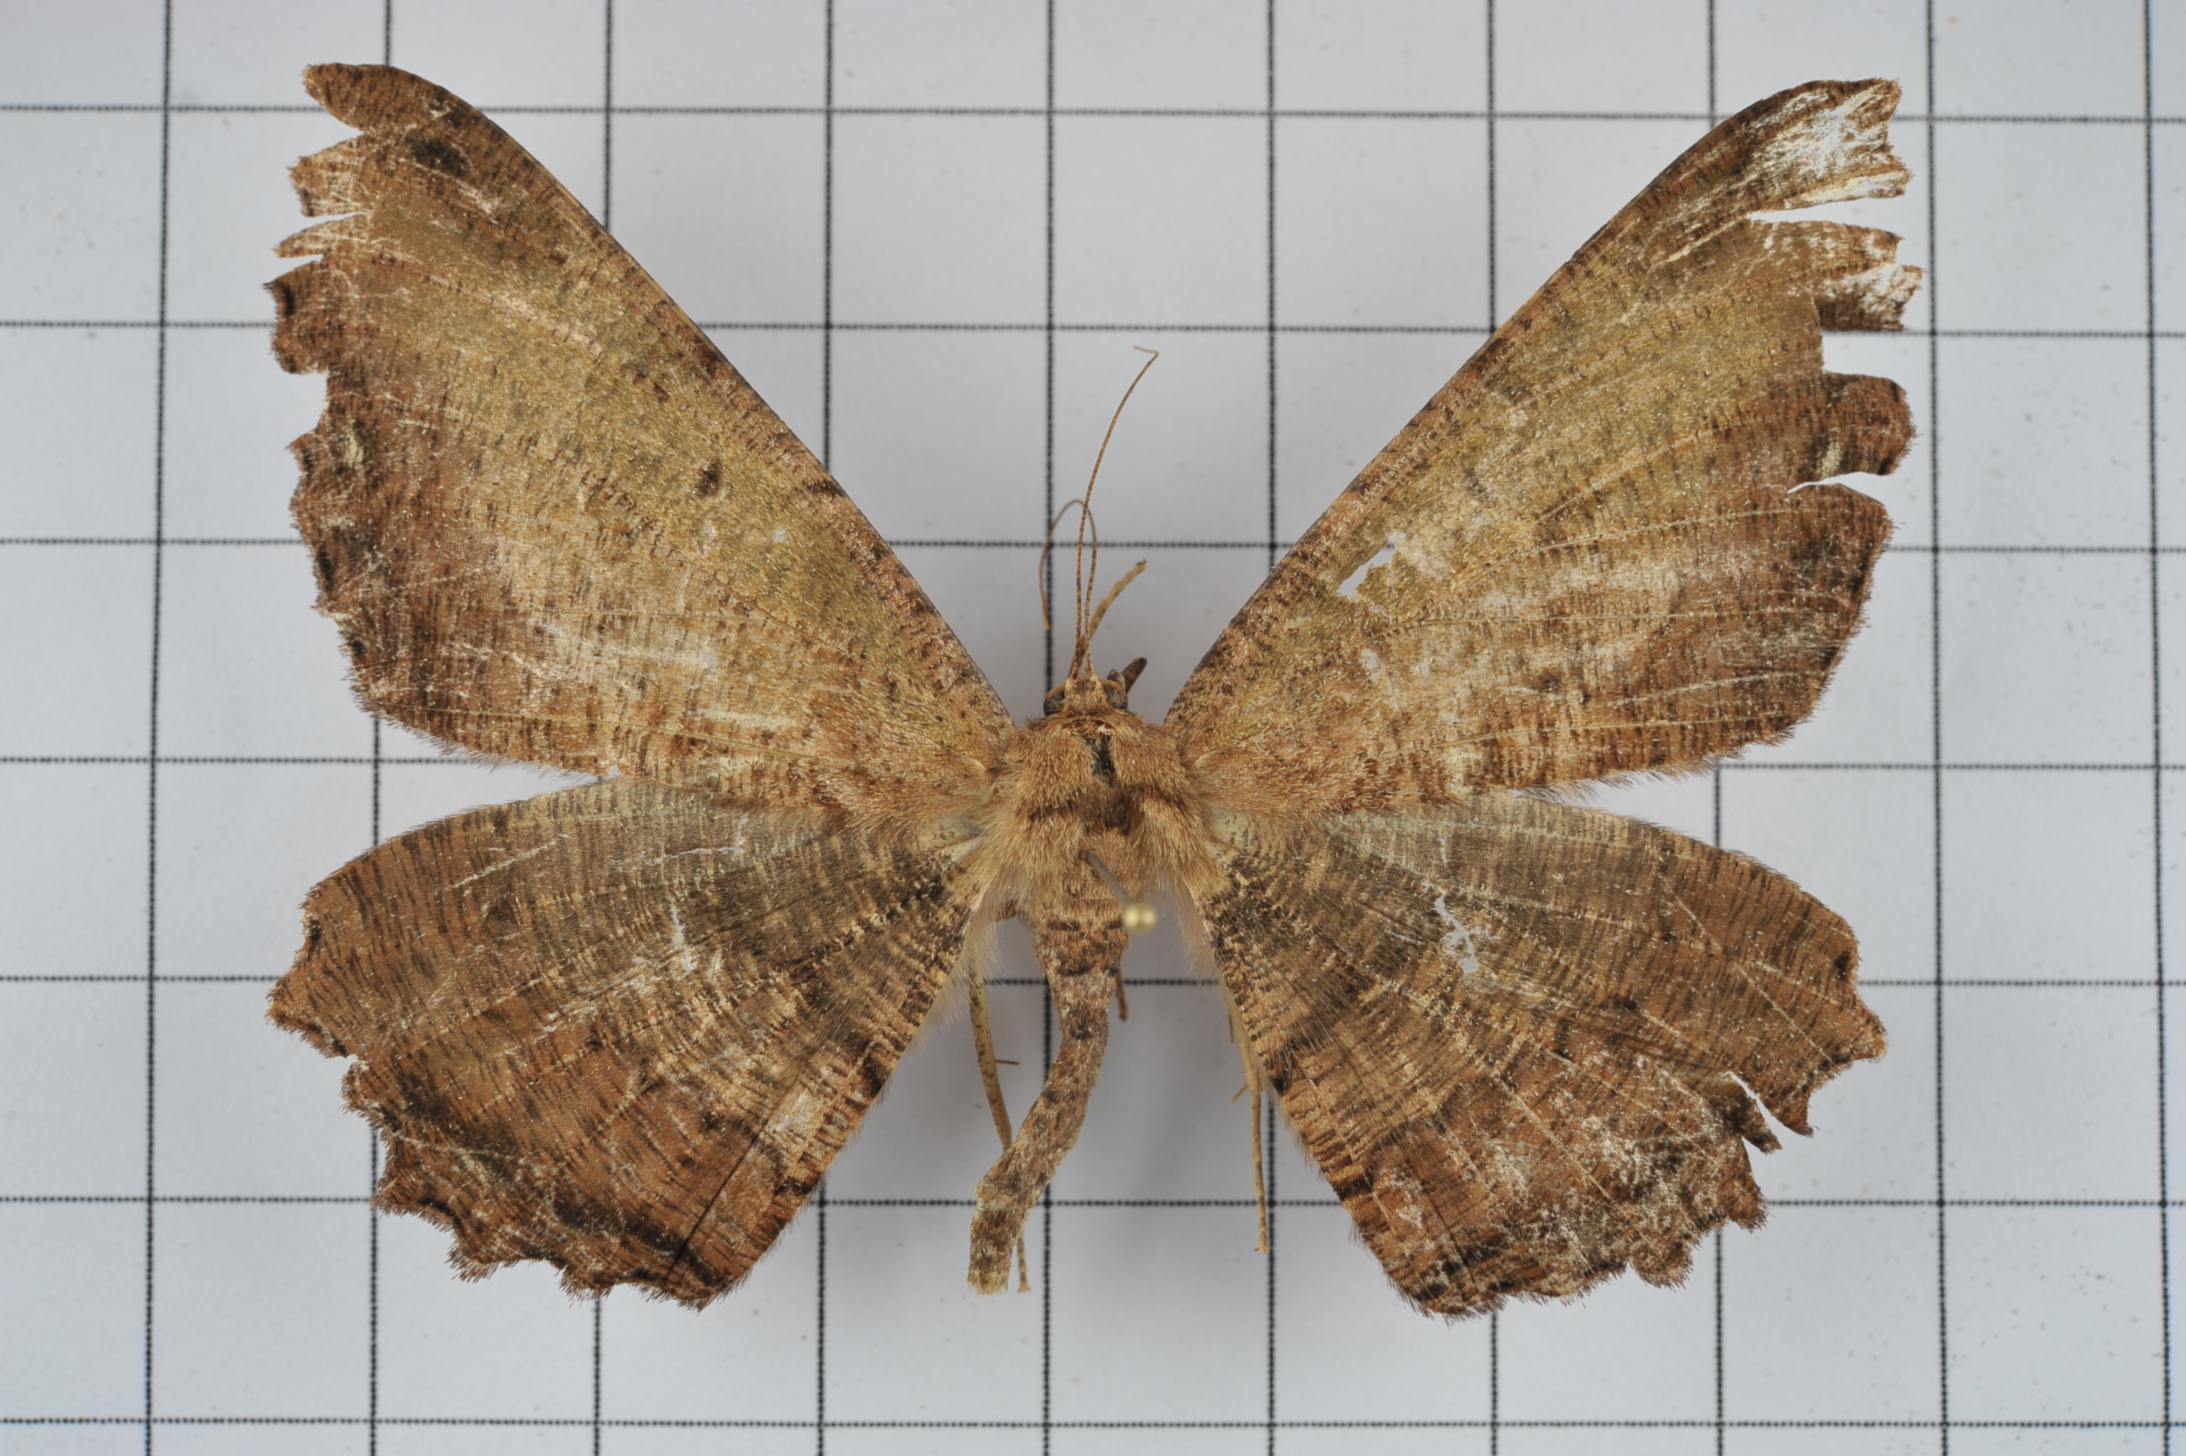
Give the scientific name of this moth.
Chorodna creataria
